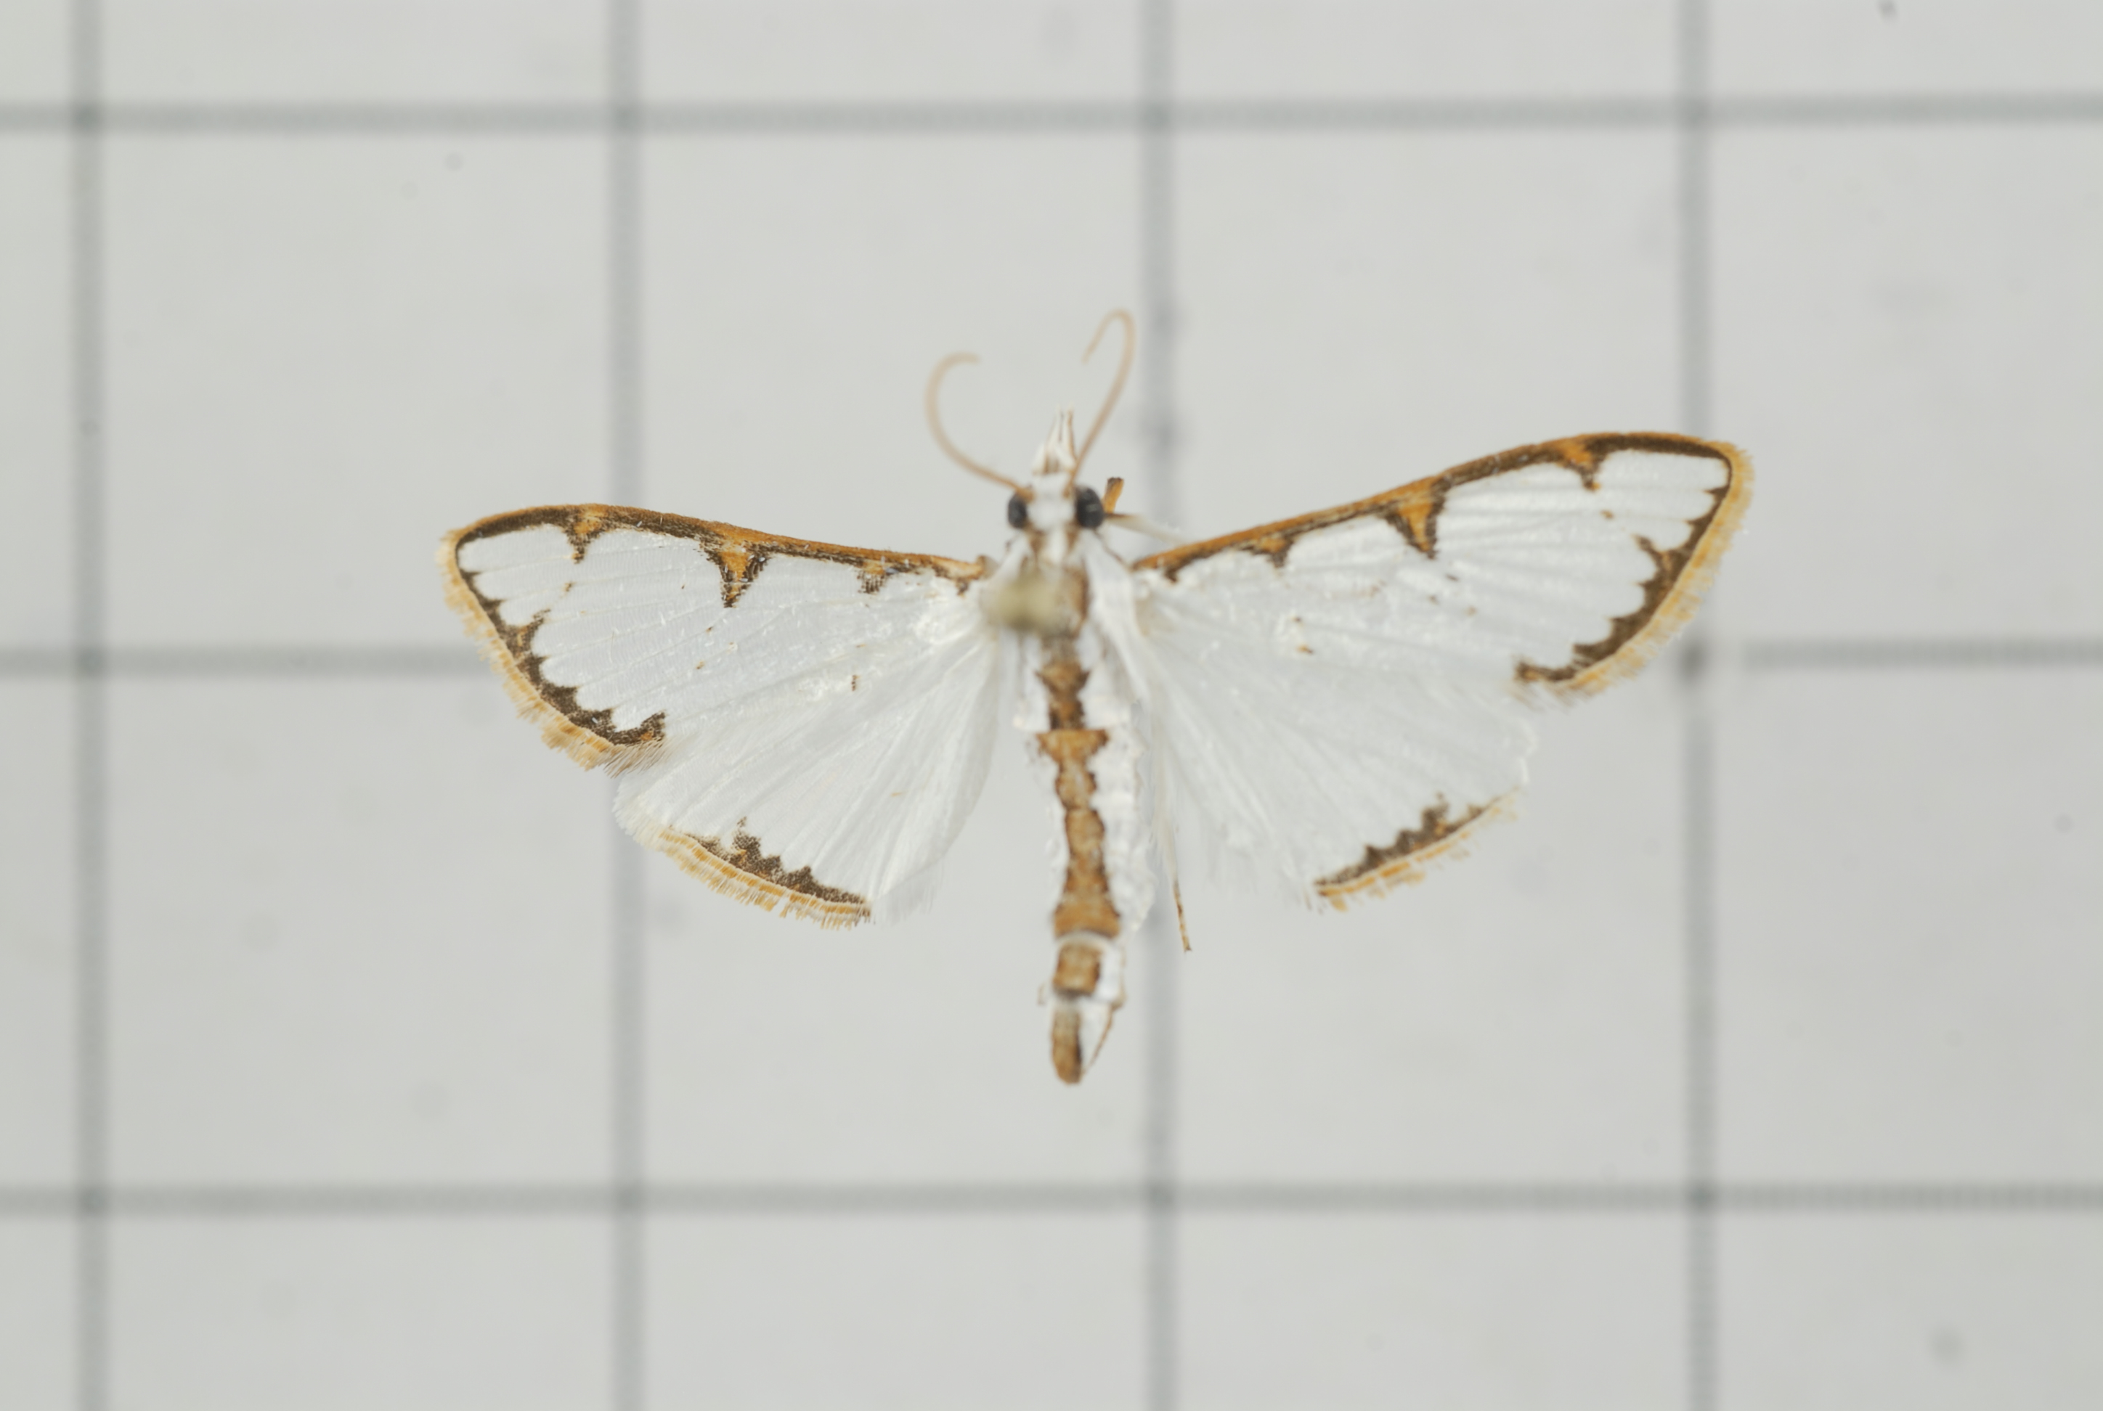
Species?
Cirrhochrista brizoalis
